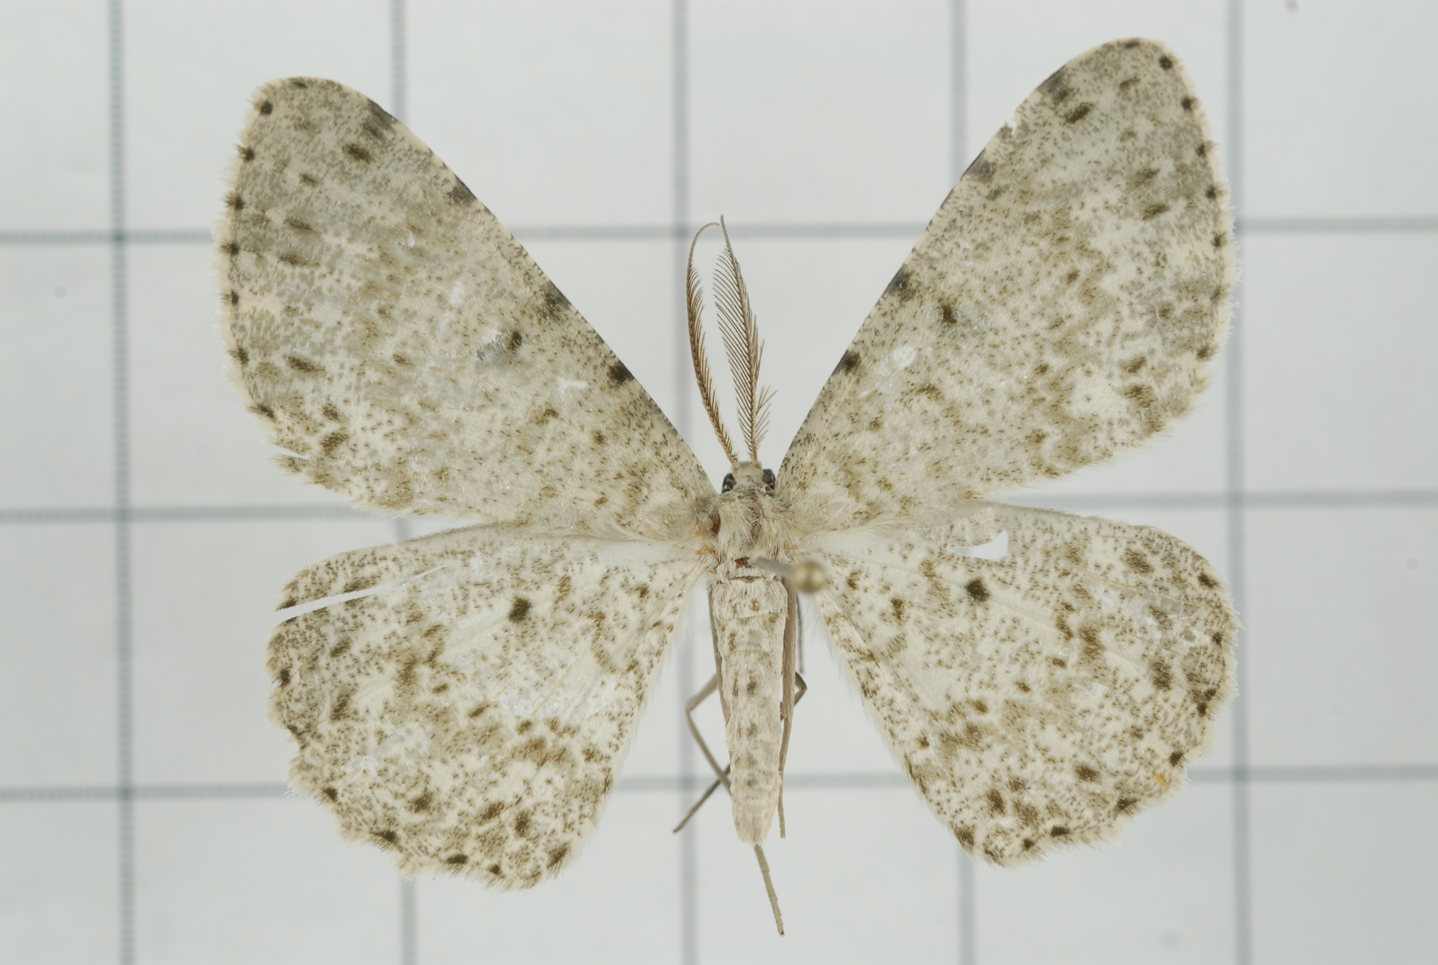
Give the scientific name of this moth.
Catoria sublavaria
